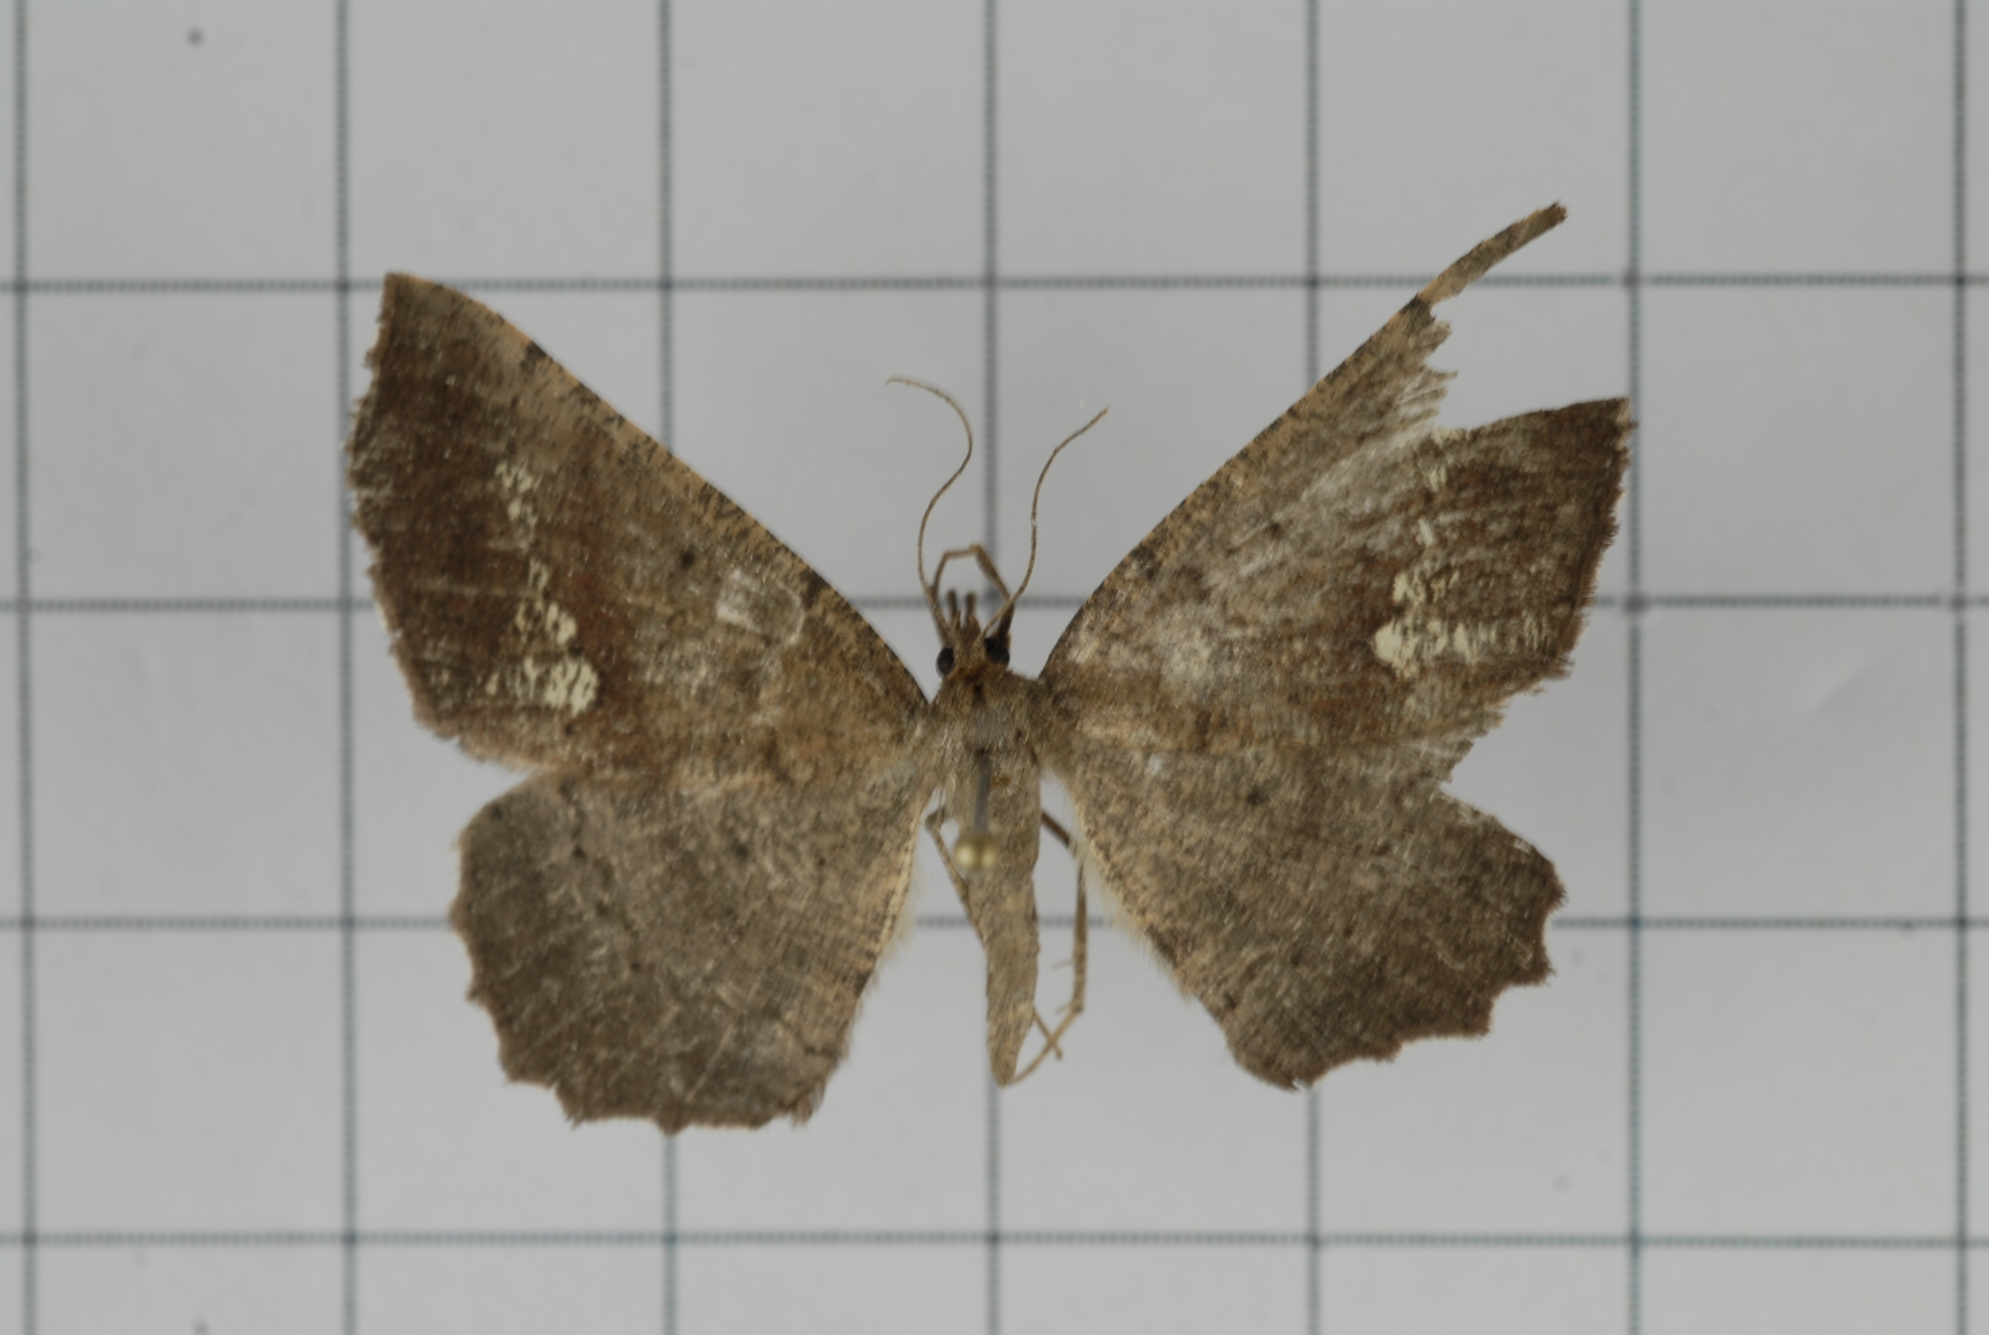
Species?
Xerodes contiguaria
